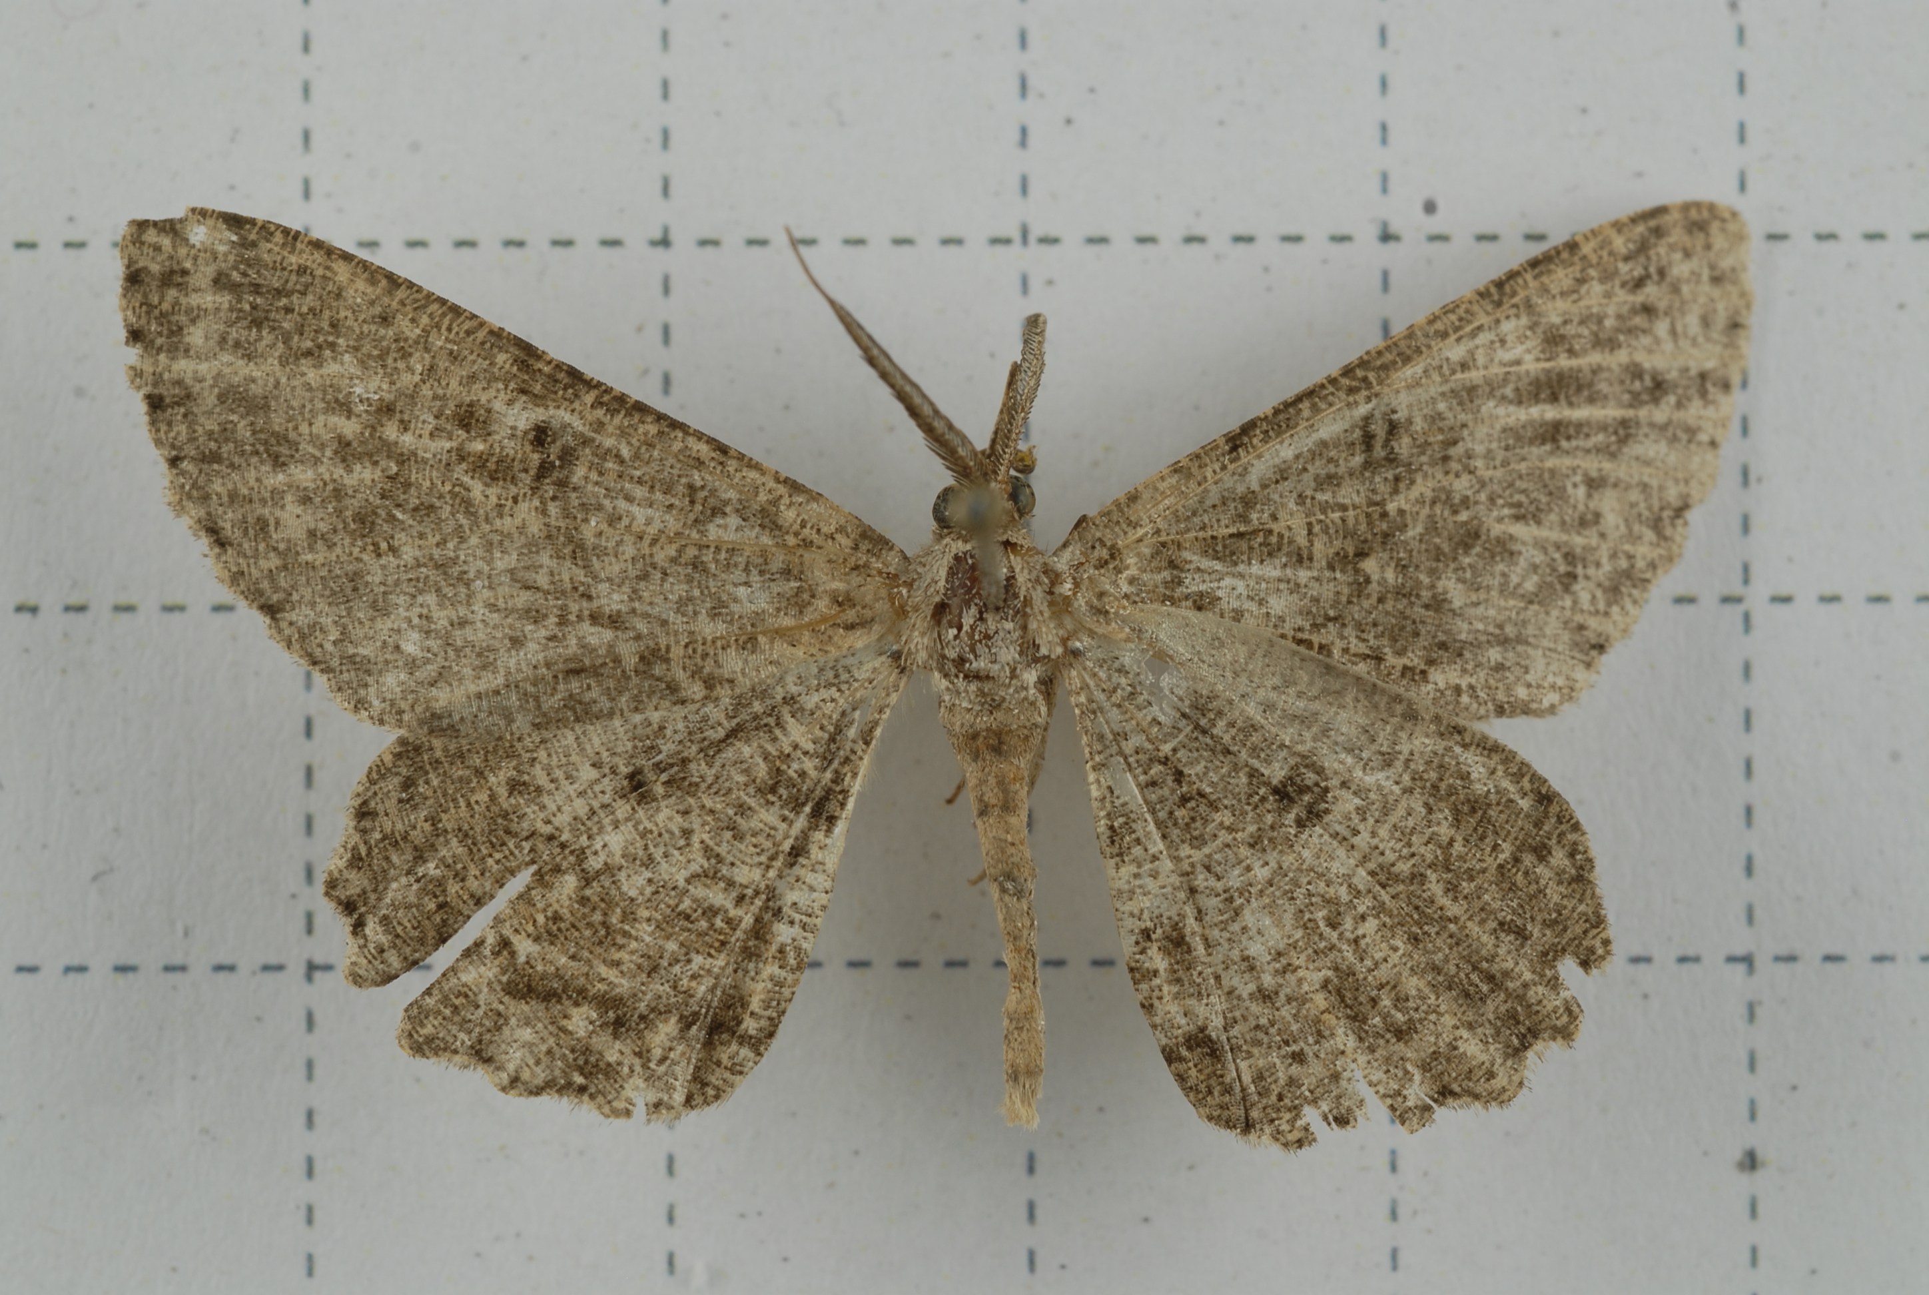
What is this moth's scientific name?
Cleora alienaria
